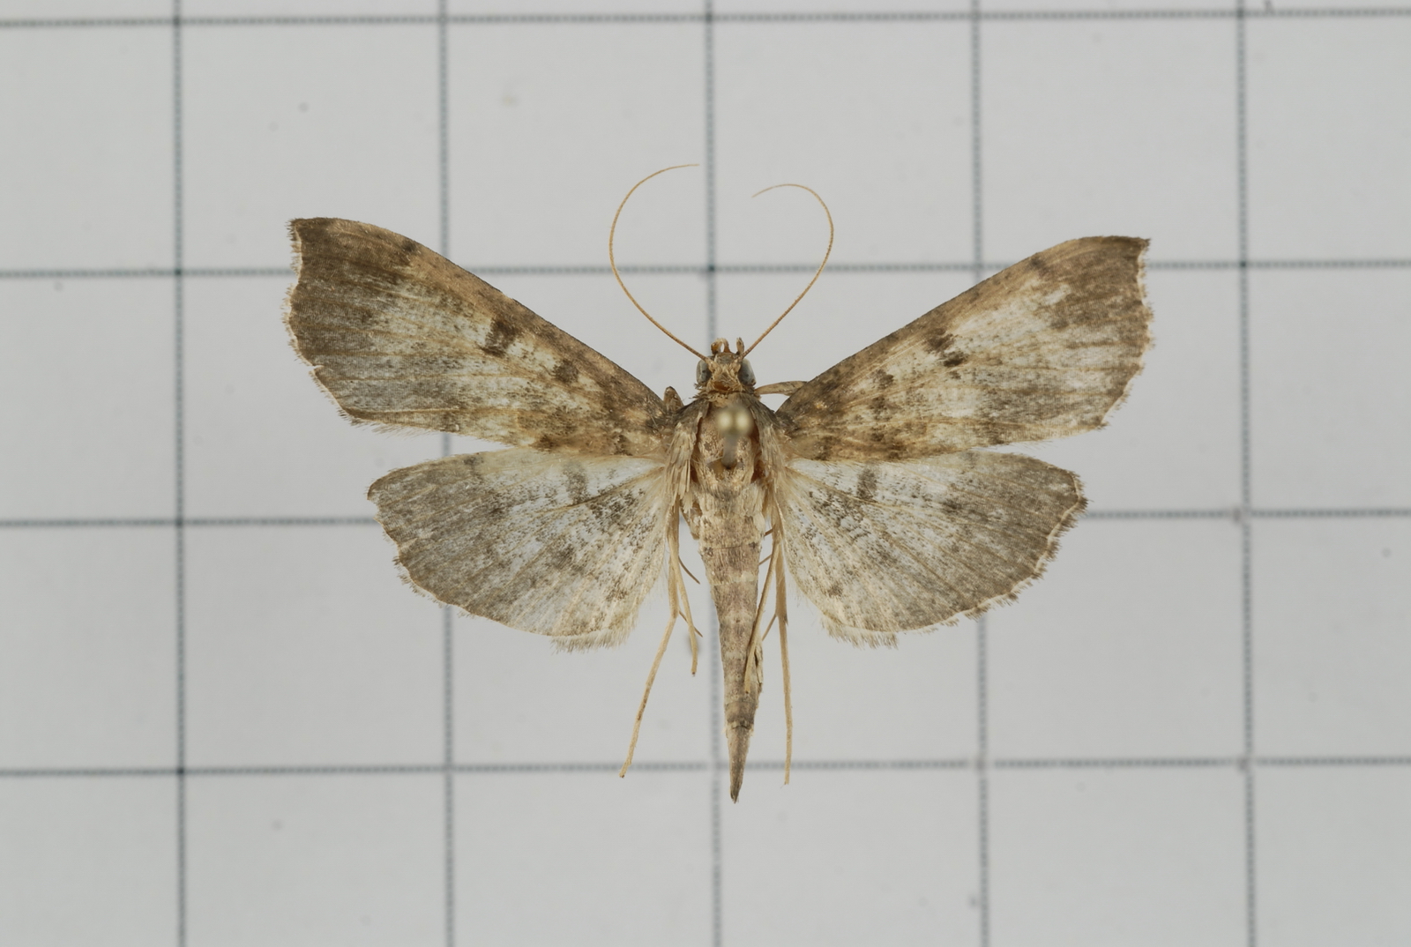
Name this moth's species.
Ceratarcha umbrosa
